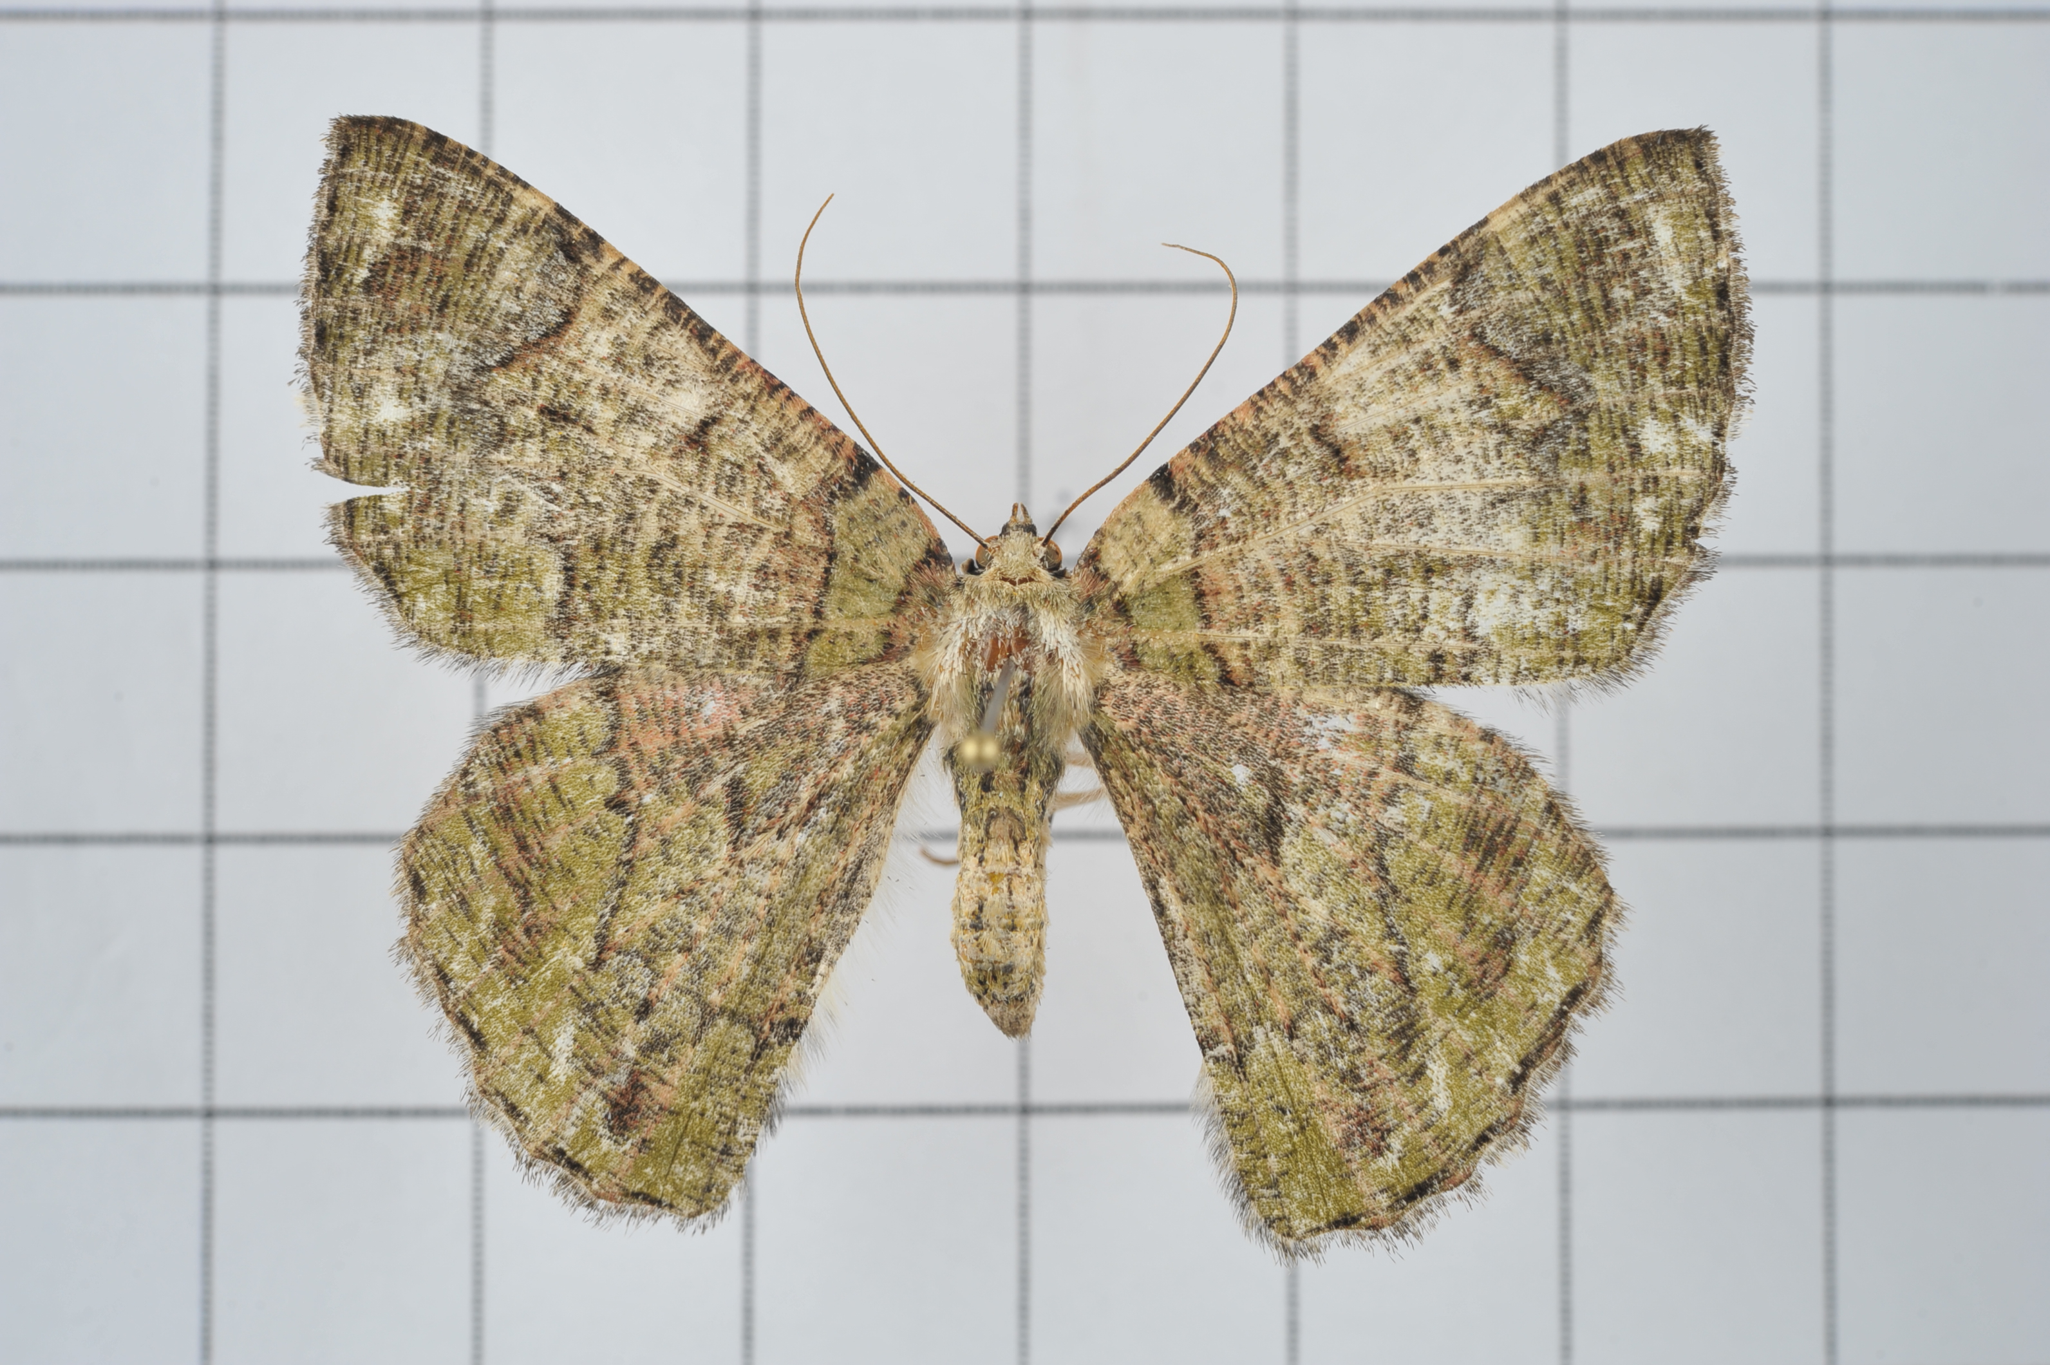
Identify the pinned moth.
Lophophelma taiwana
